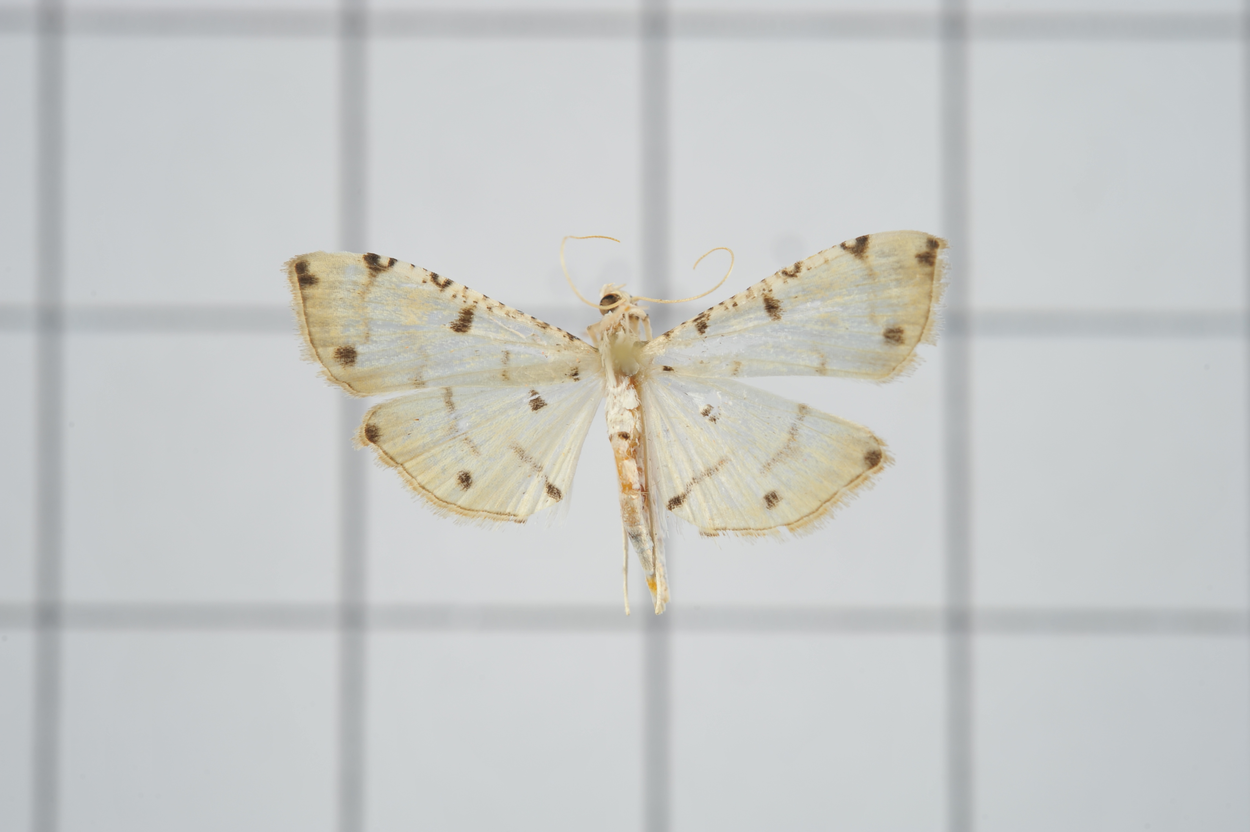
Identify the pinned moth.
Pycnarmon cribrata
